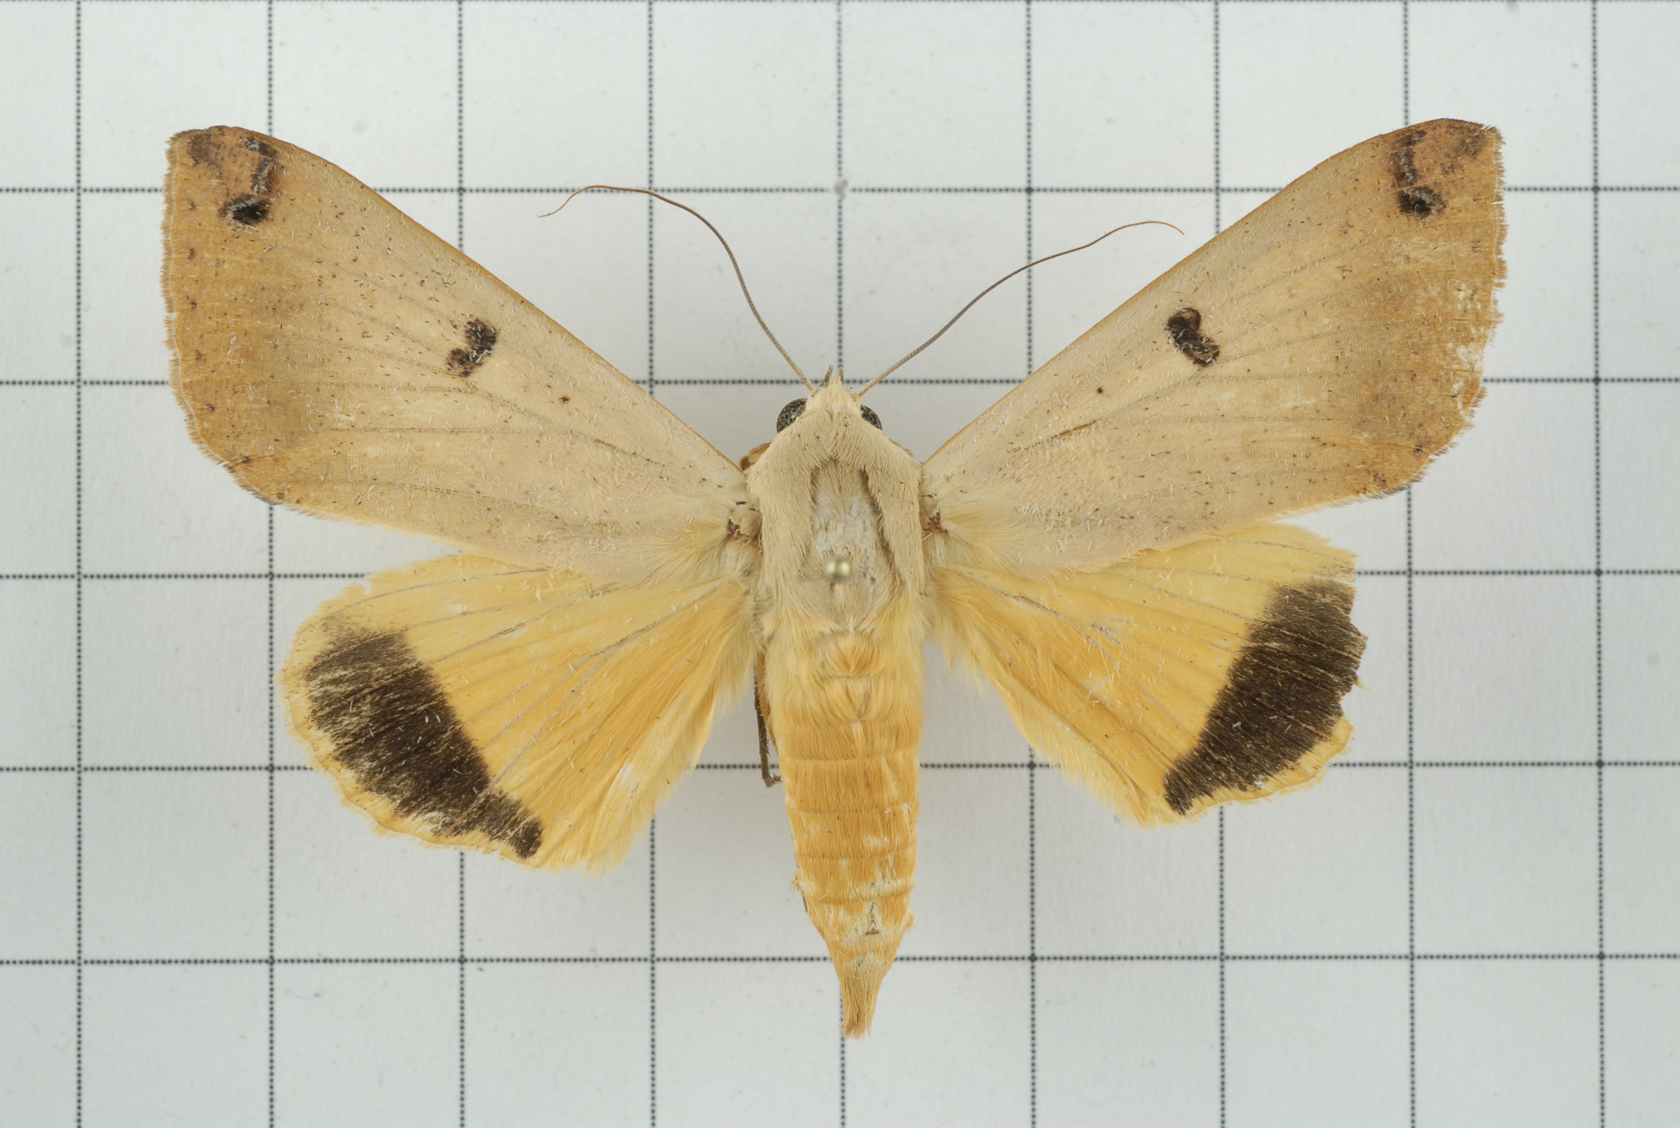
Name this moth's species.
Ophiusa disjungens indiscriminata
